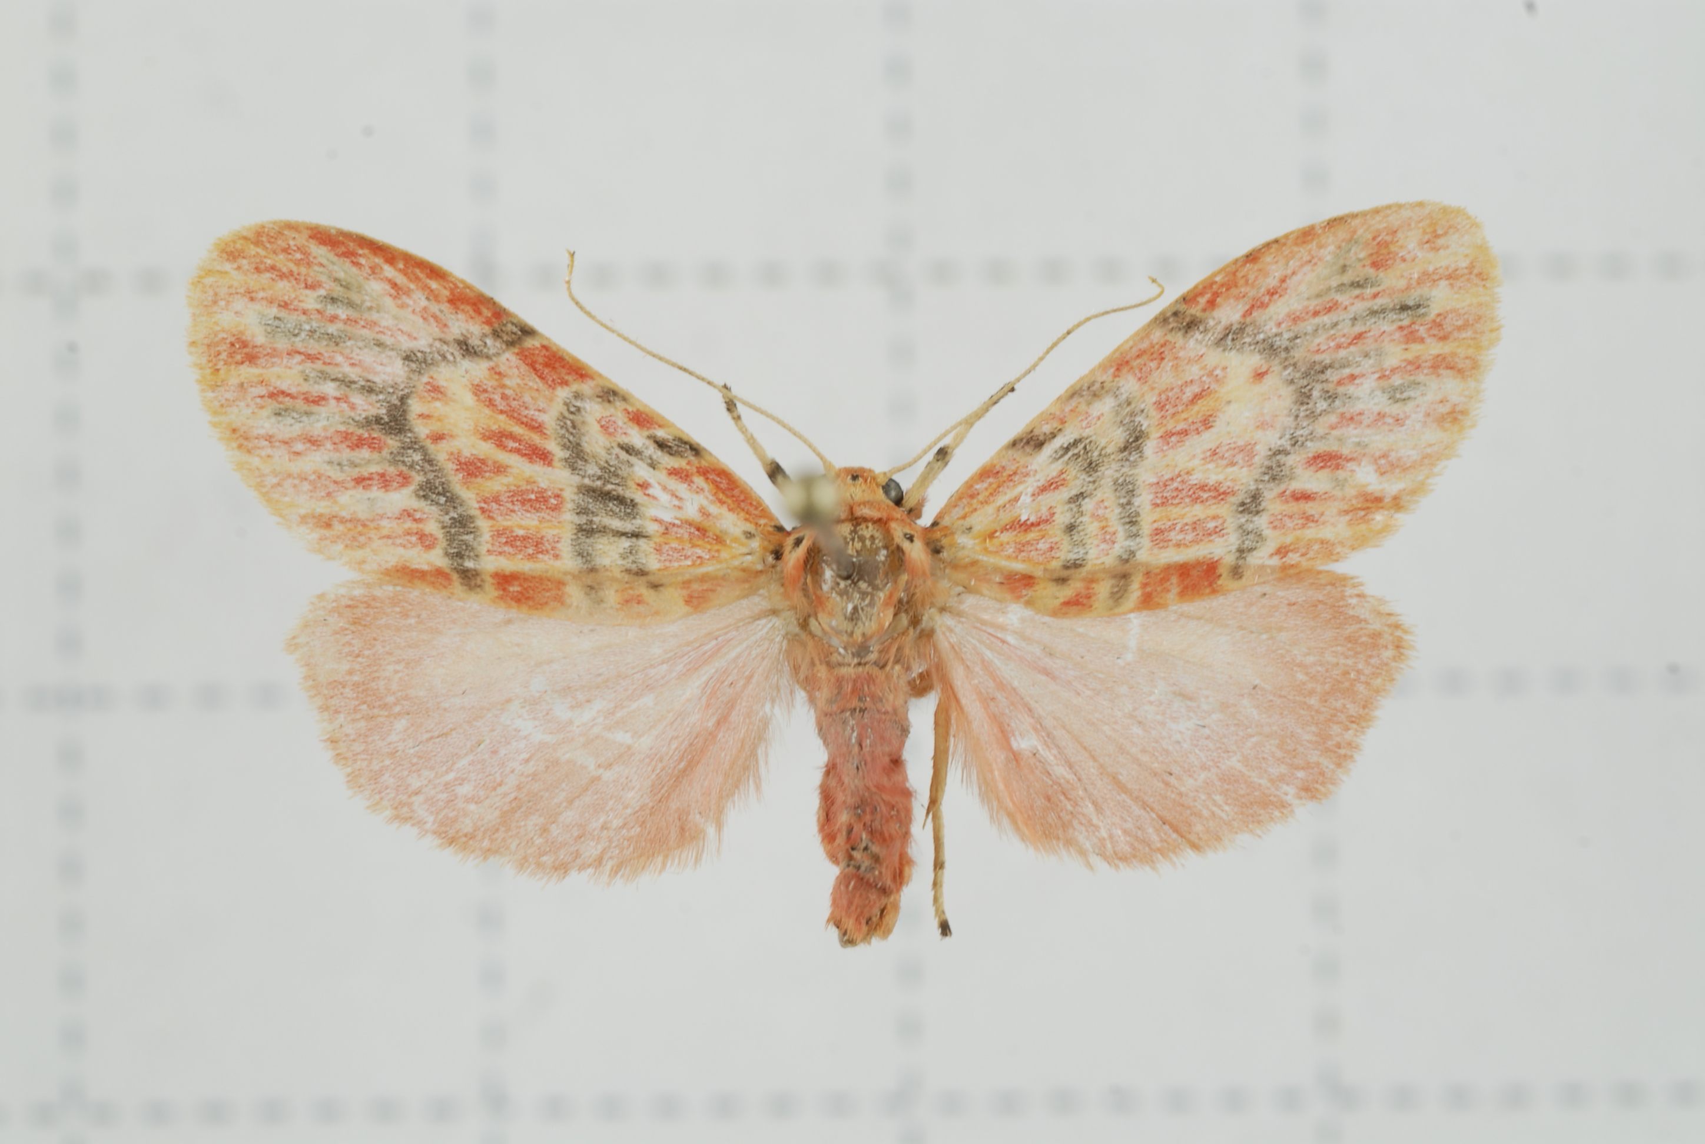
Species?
Barsine sauteri
